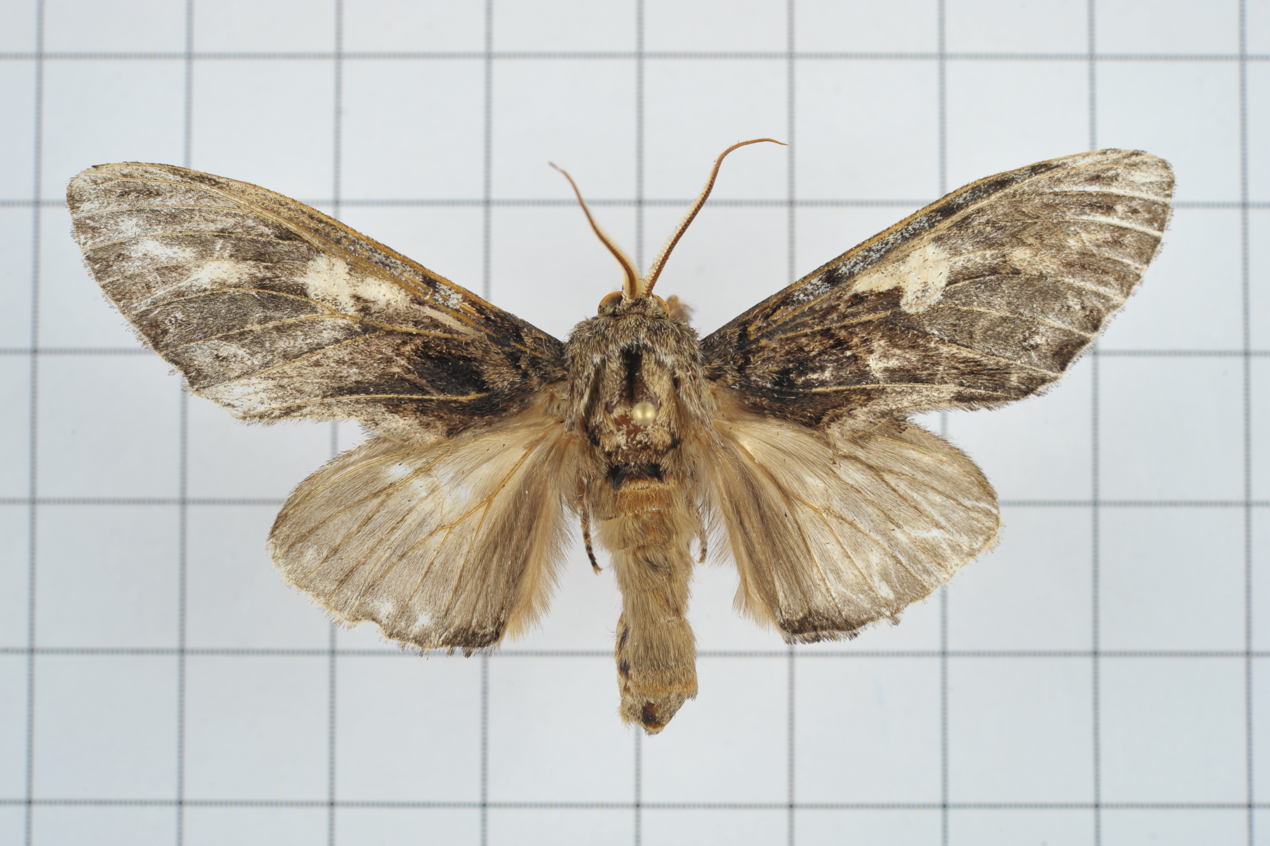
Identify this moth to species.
Rachiades lichenicolor albimaculata
